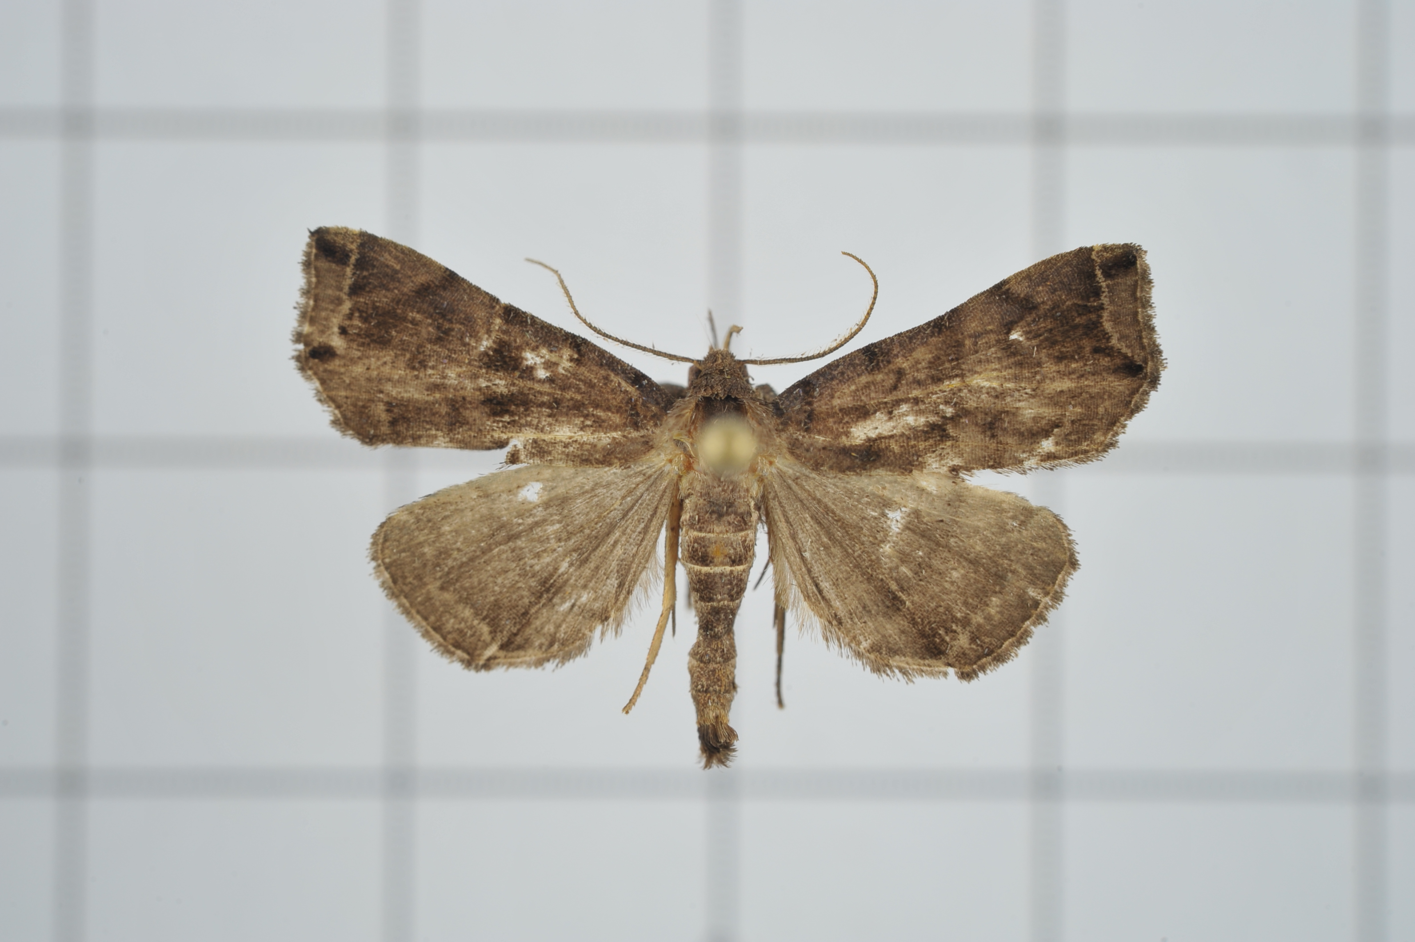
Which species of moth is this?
Hipoepa biasalis
